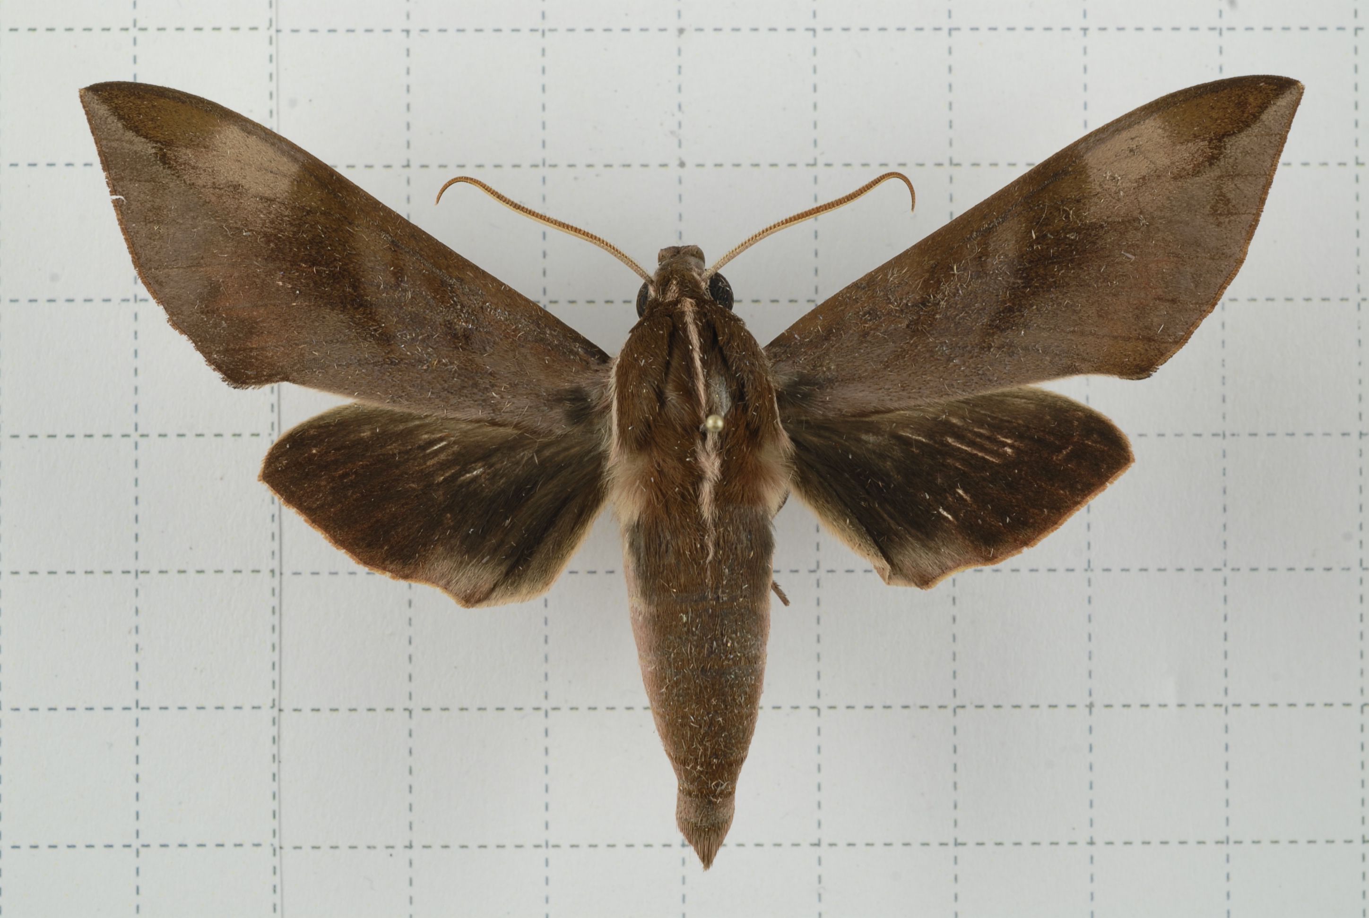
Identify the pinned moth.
Ampelophaga rubiginosa myosotis
